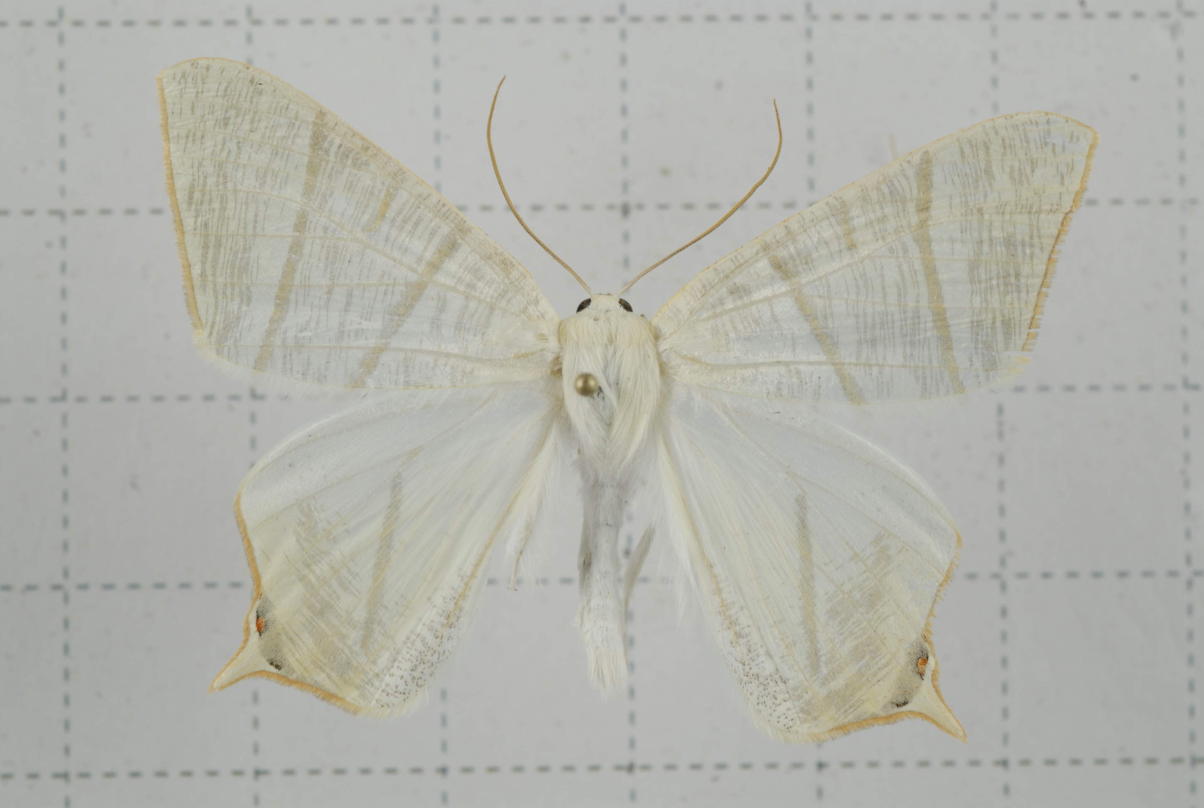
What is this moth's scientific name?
Ourapteryx inspersa
